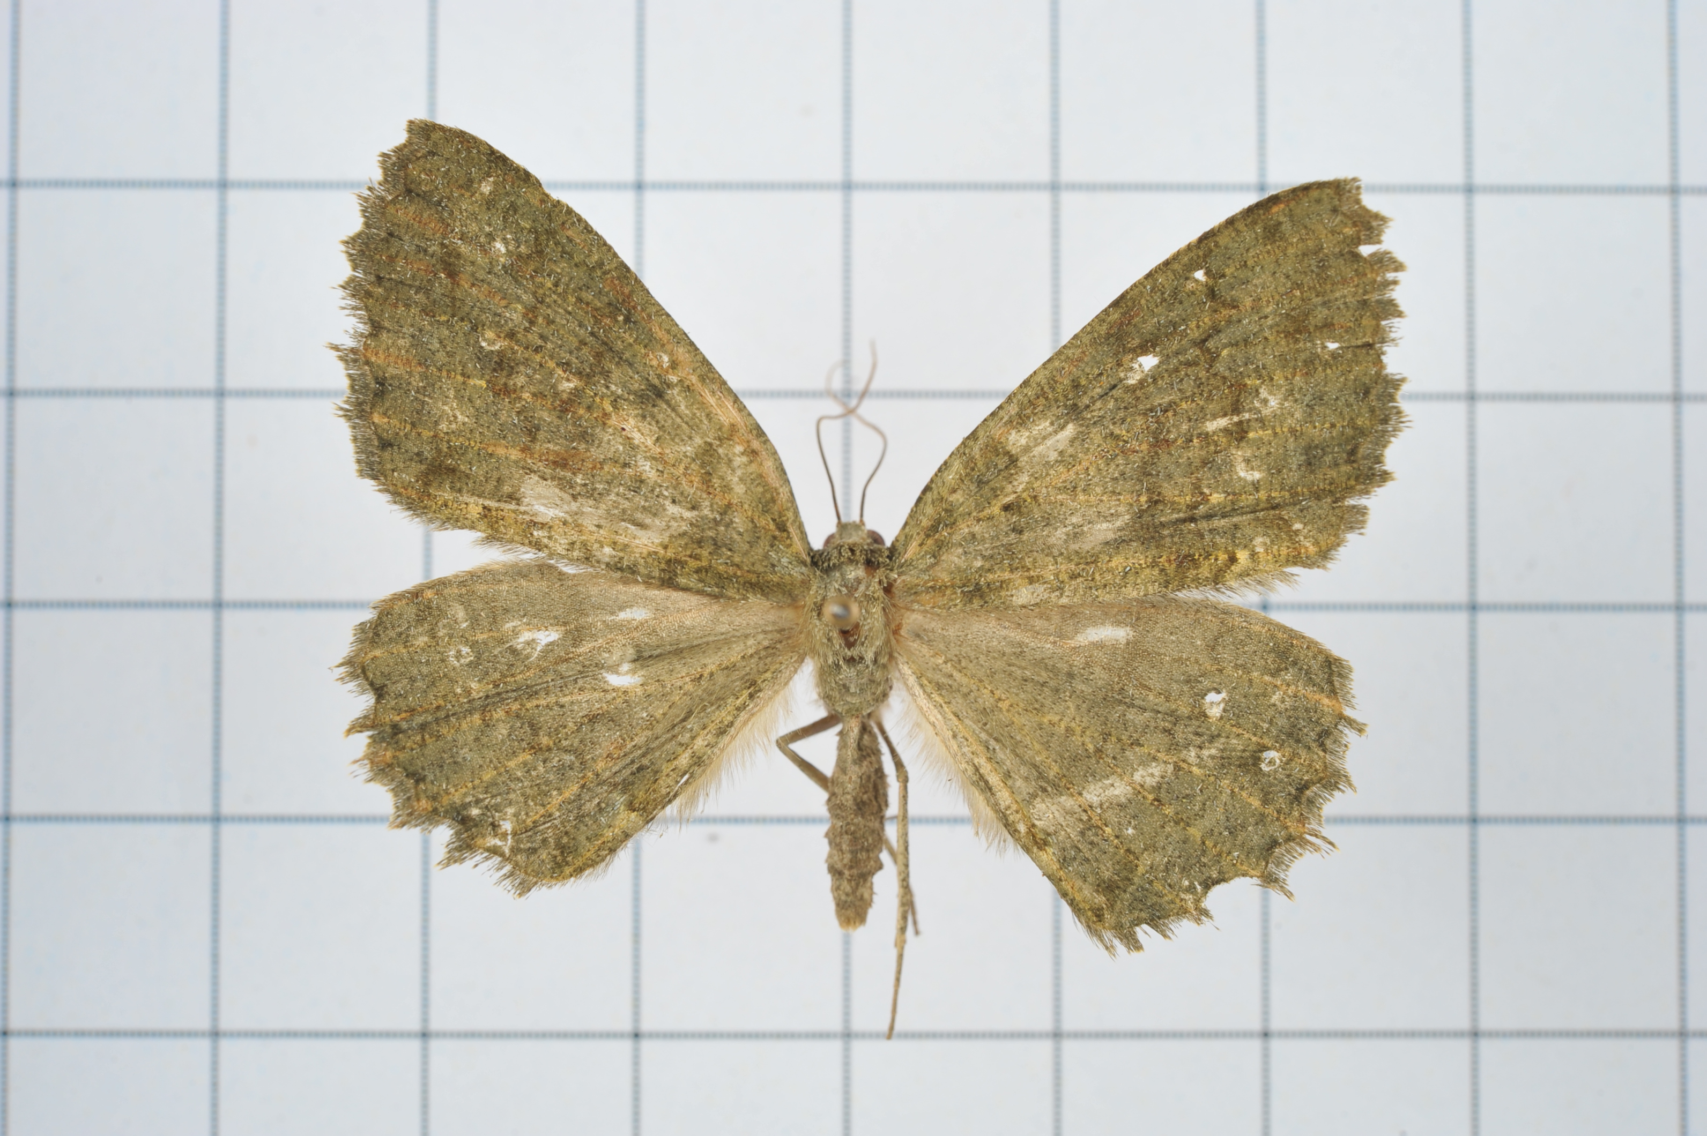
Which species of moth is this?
Gnophos caenosa
